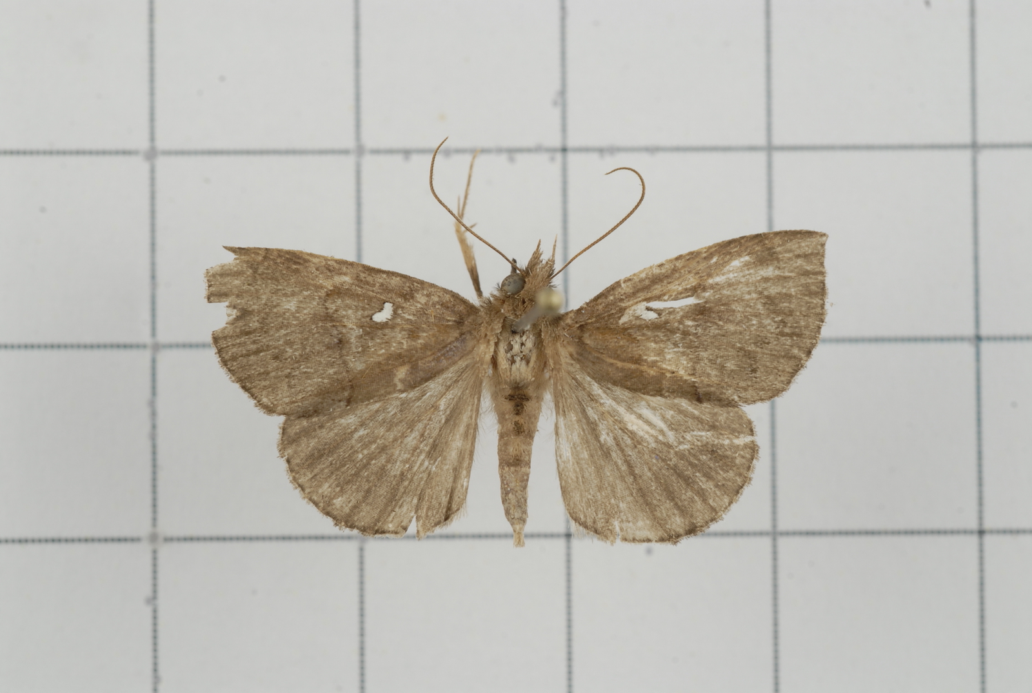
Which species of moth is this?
Hypena albopunctalis
